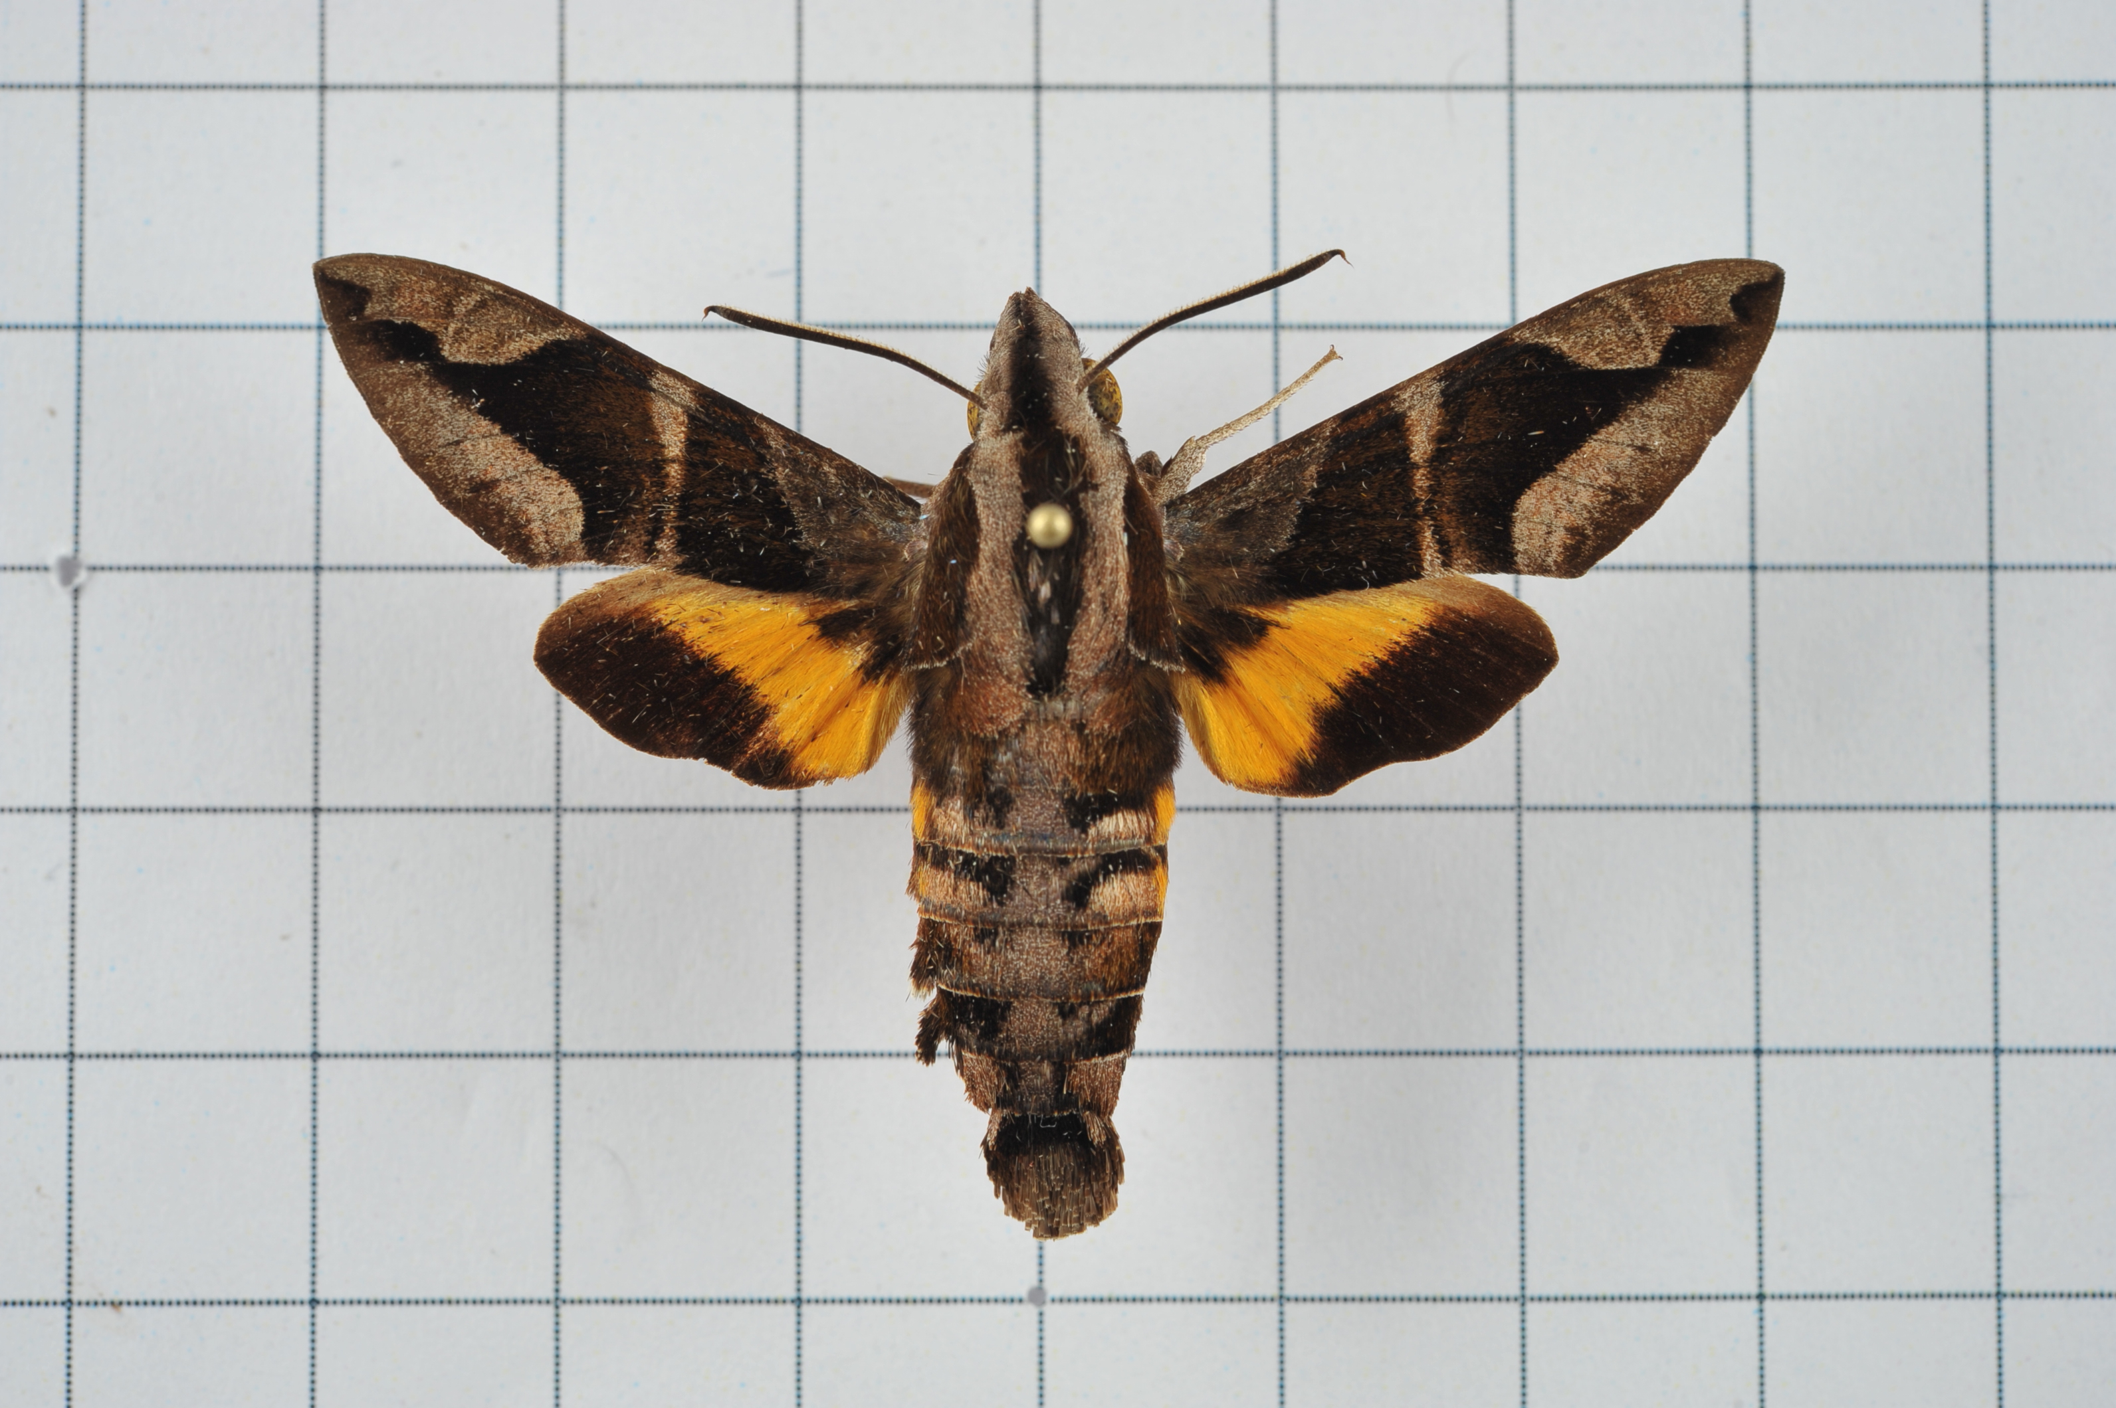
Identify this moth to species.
Macroglossum mitchellii imperator
